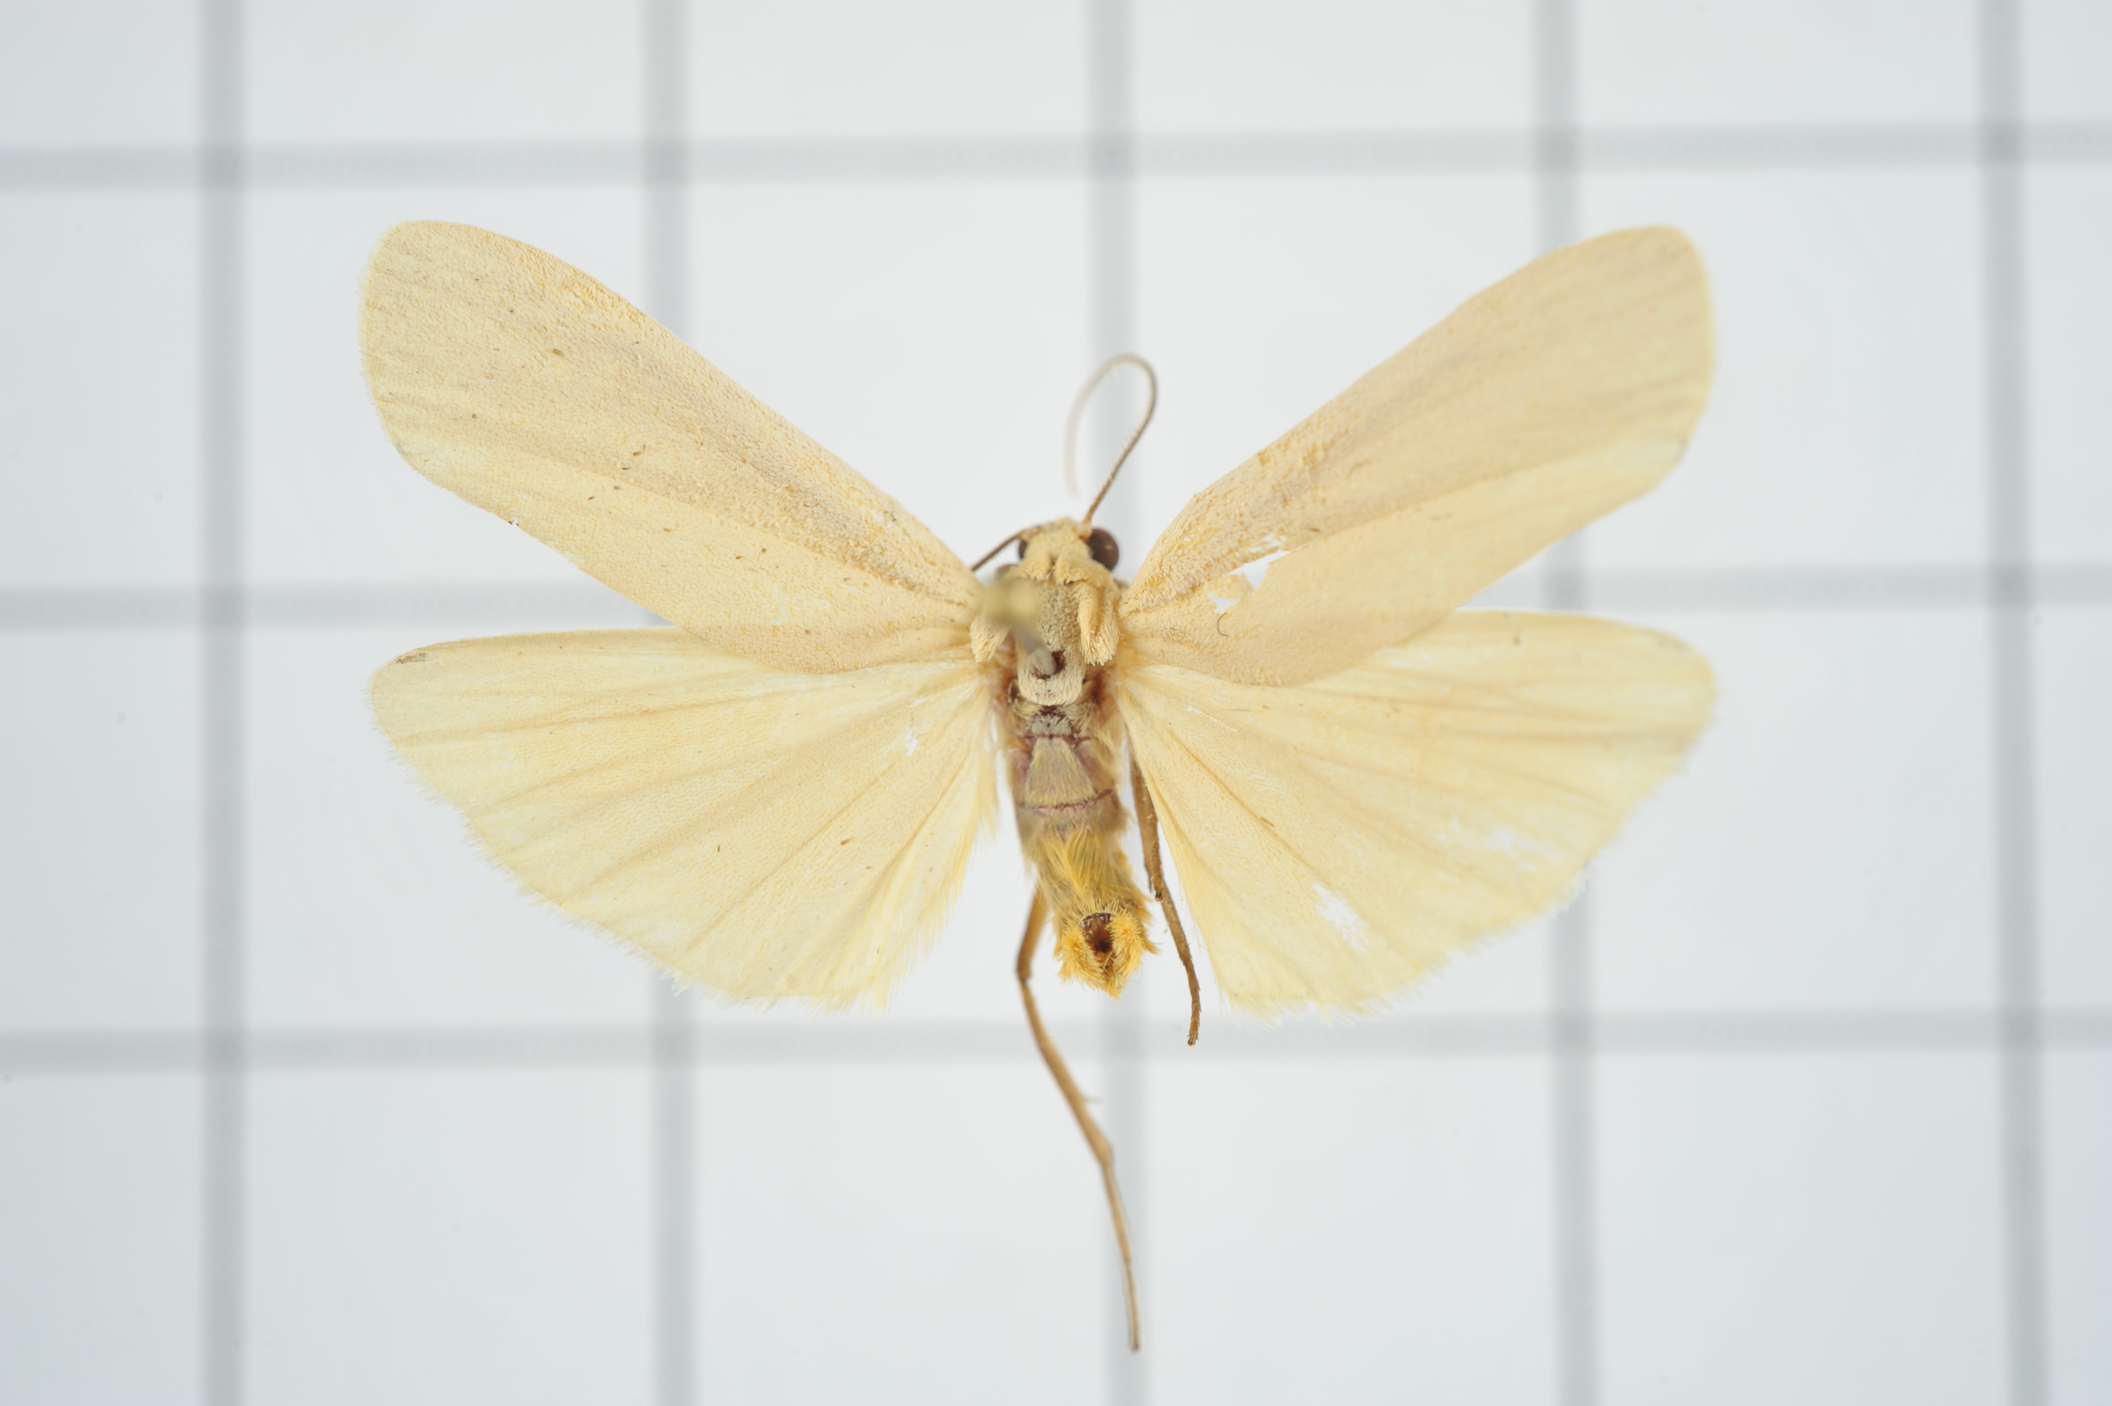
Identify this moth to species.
Eilema ranrunensis
